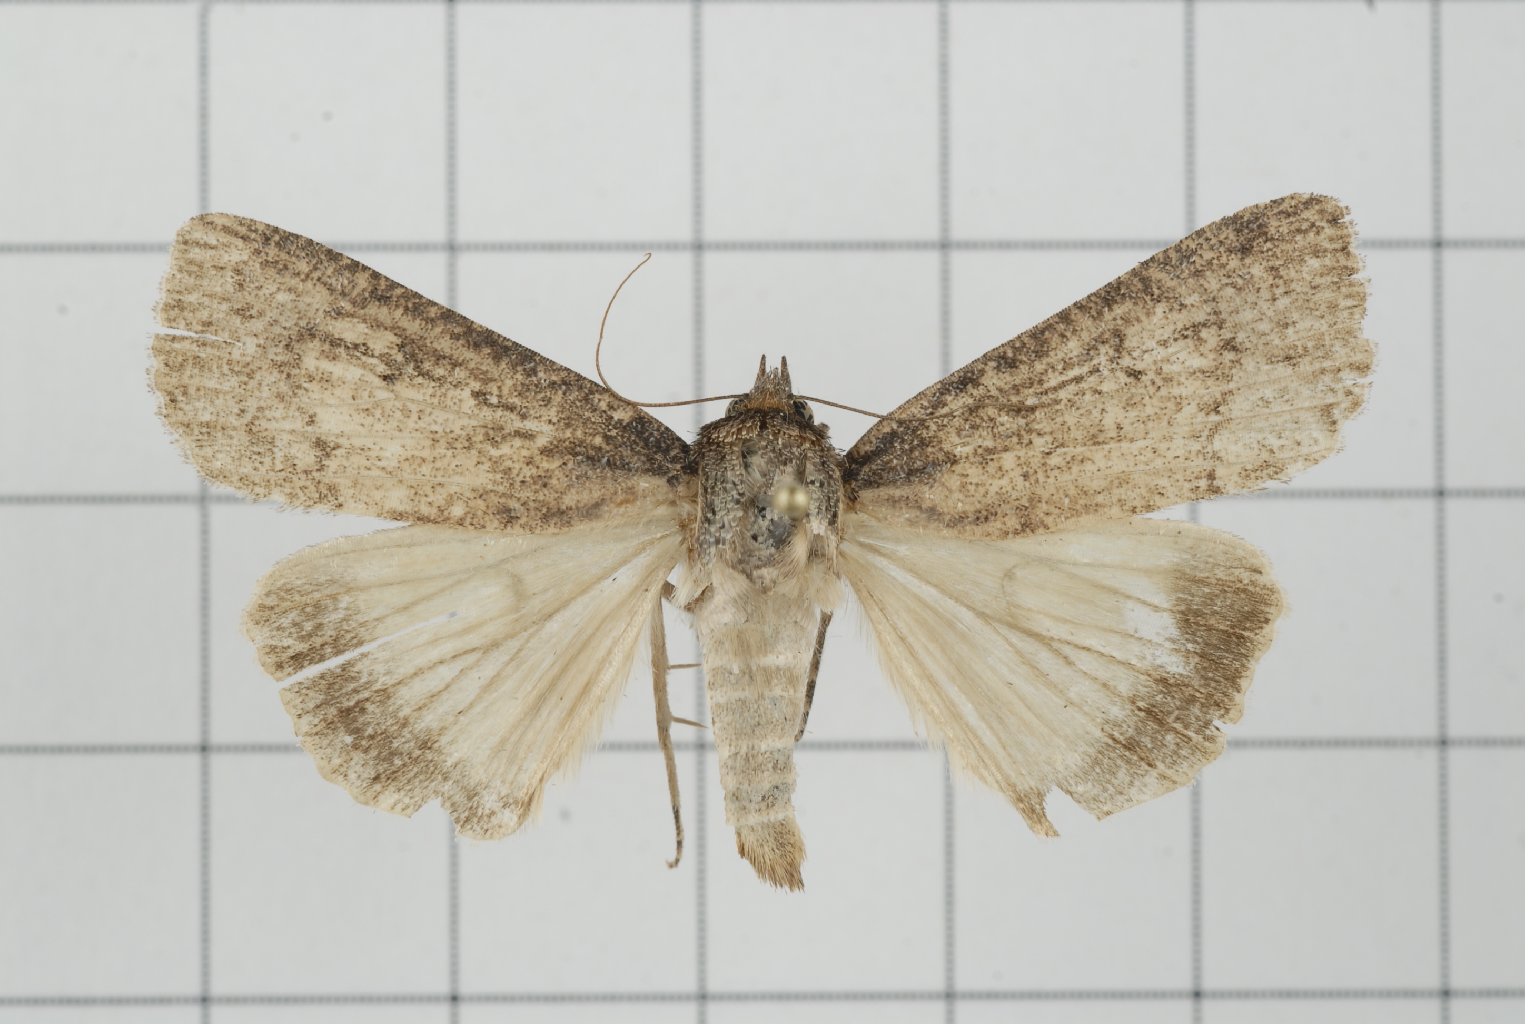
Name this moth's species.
Perinaenia mingchyrica
